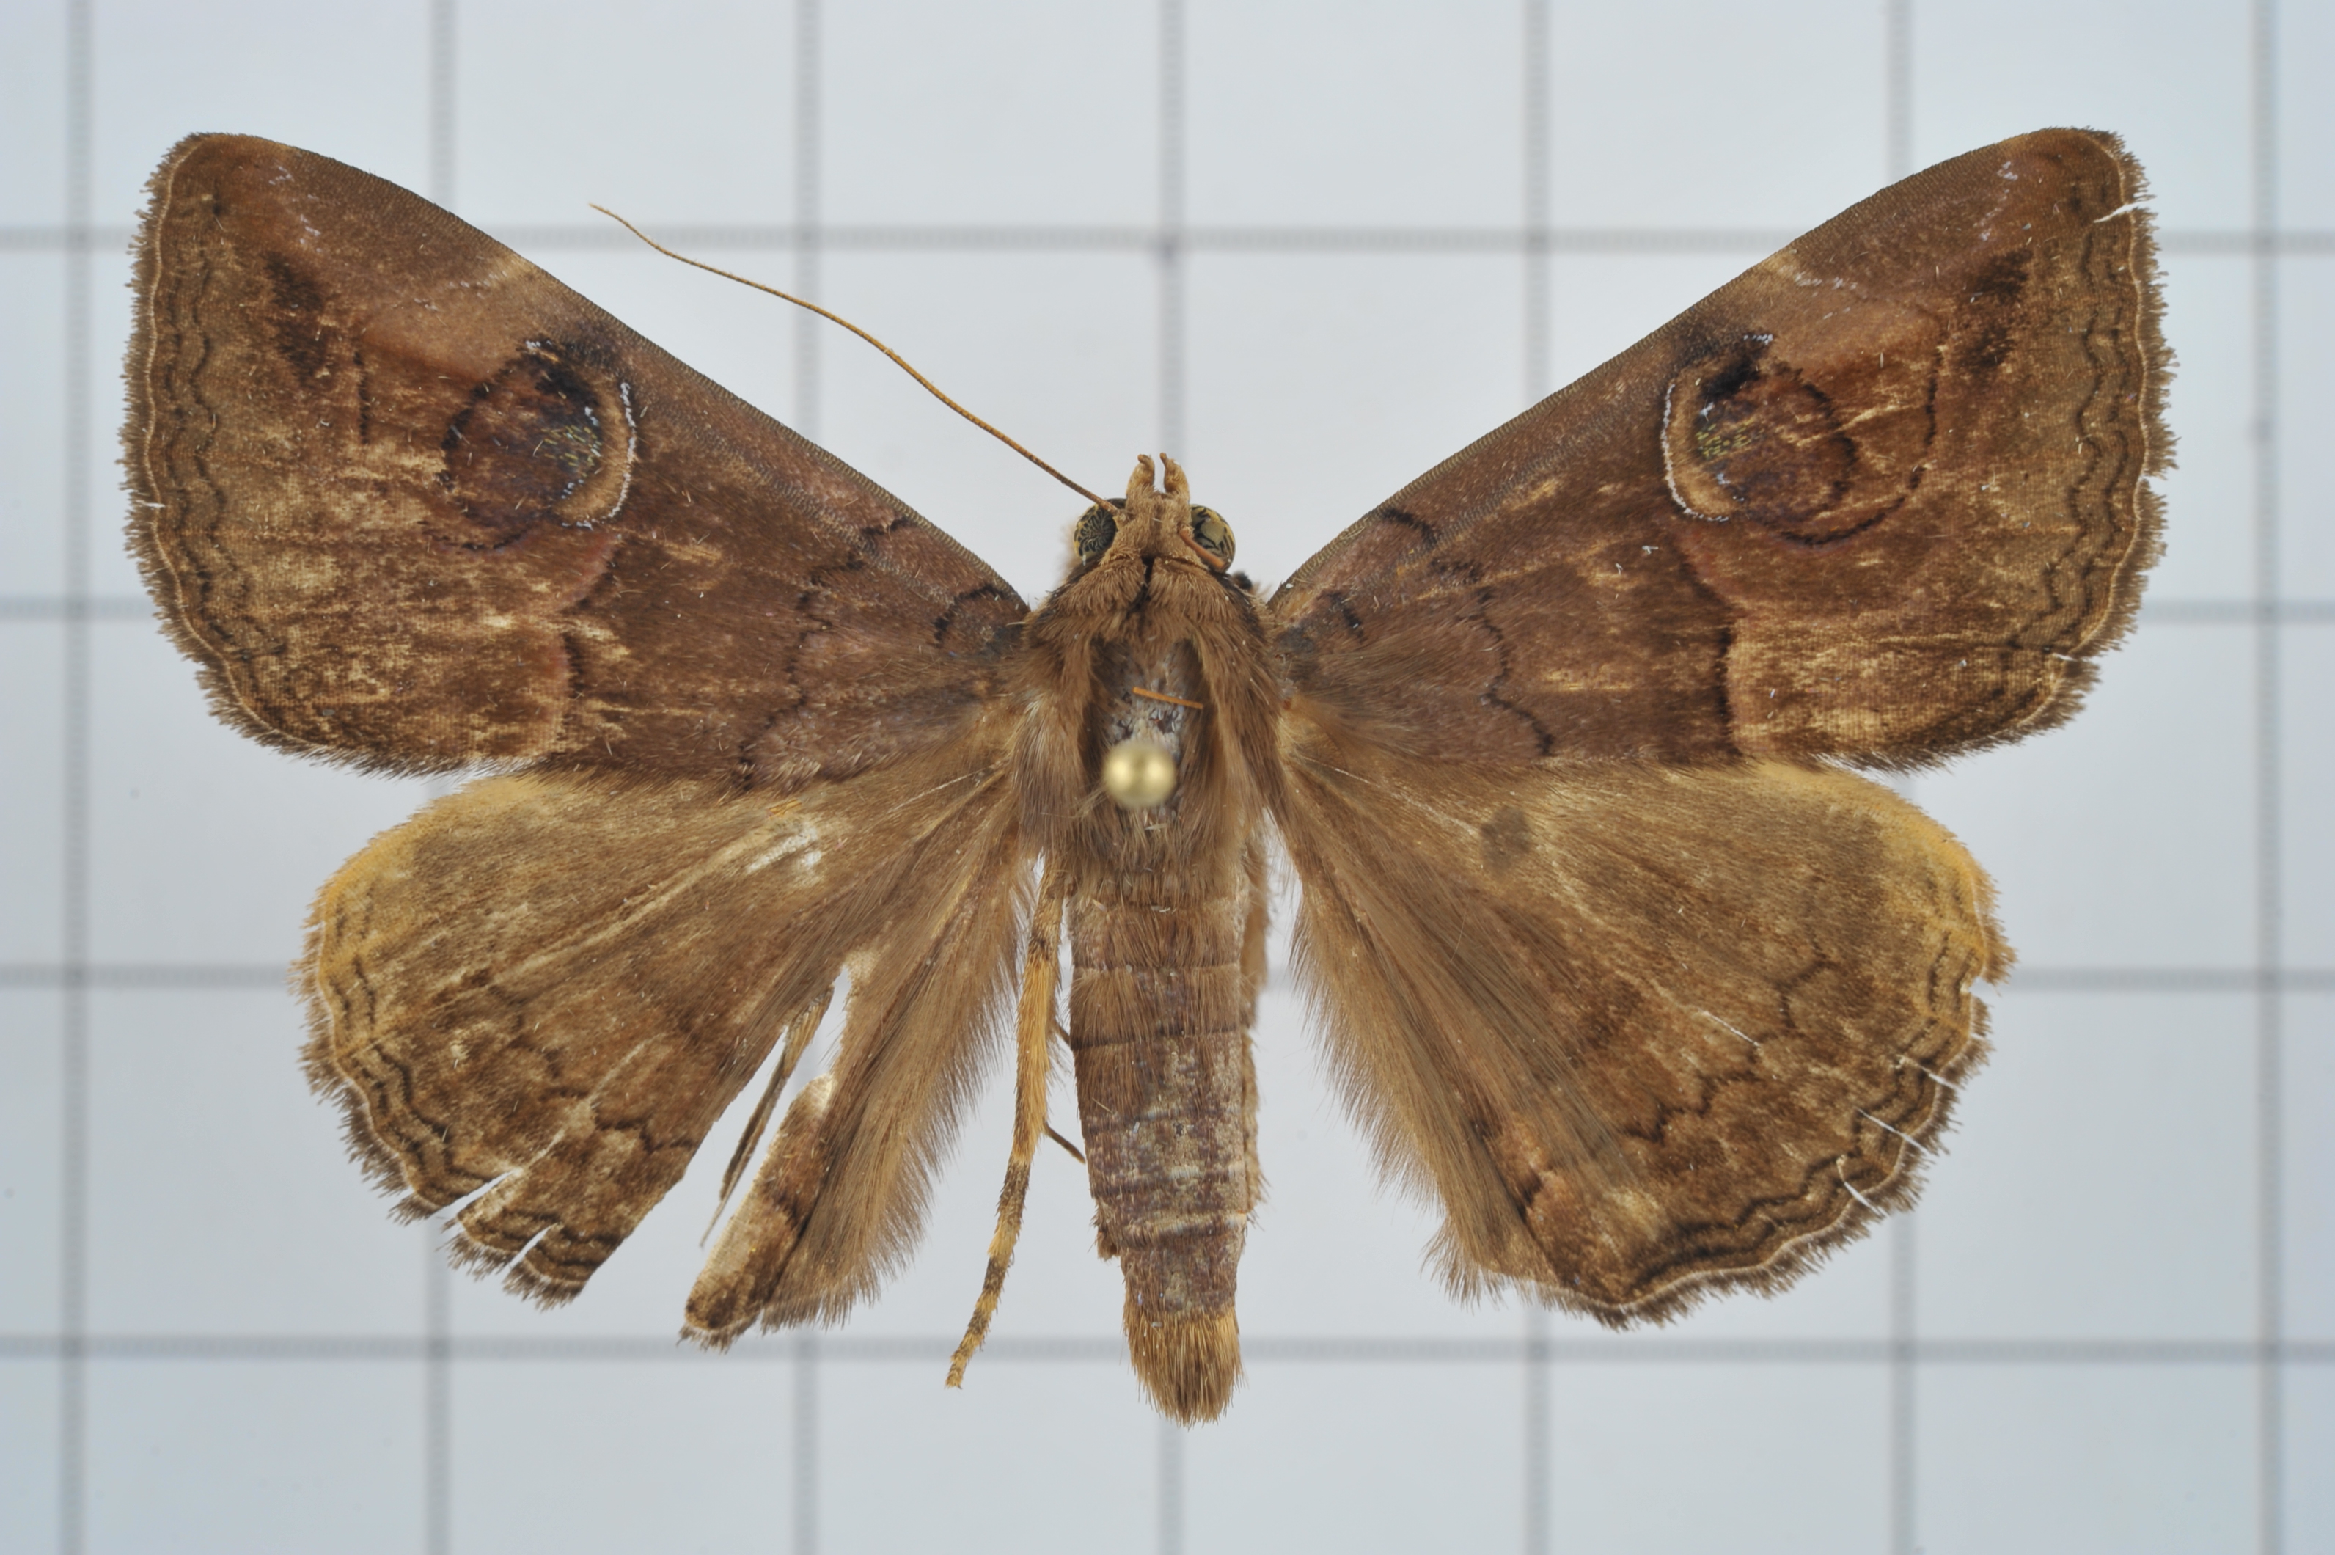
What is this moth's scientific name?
Ommatophora luminosa
